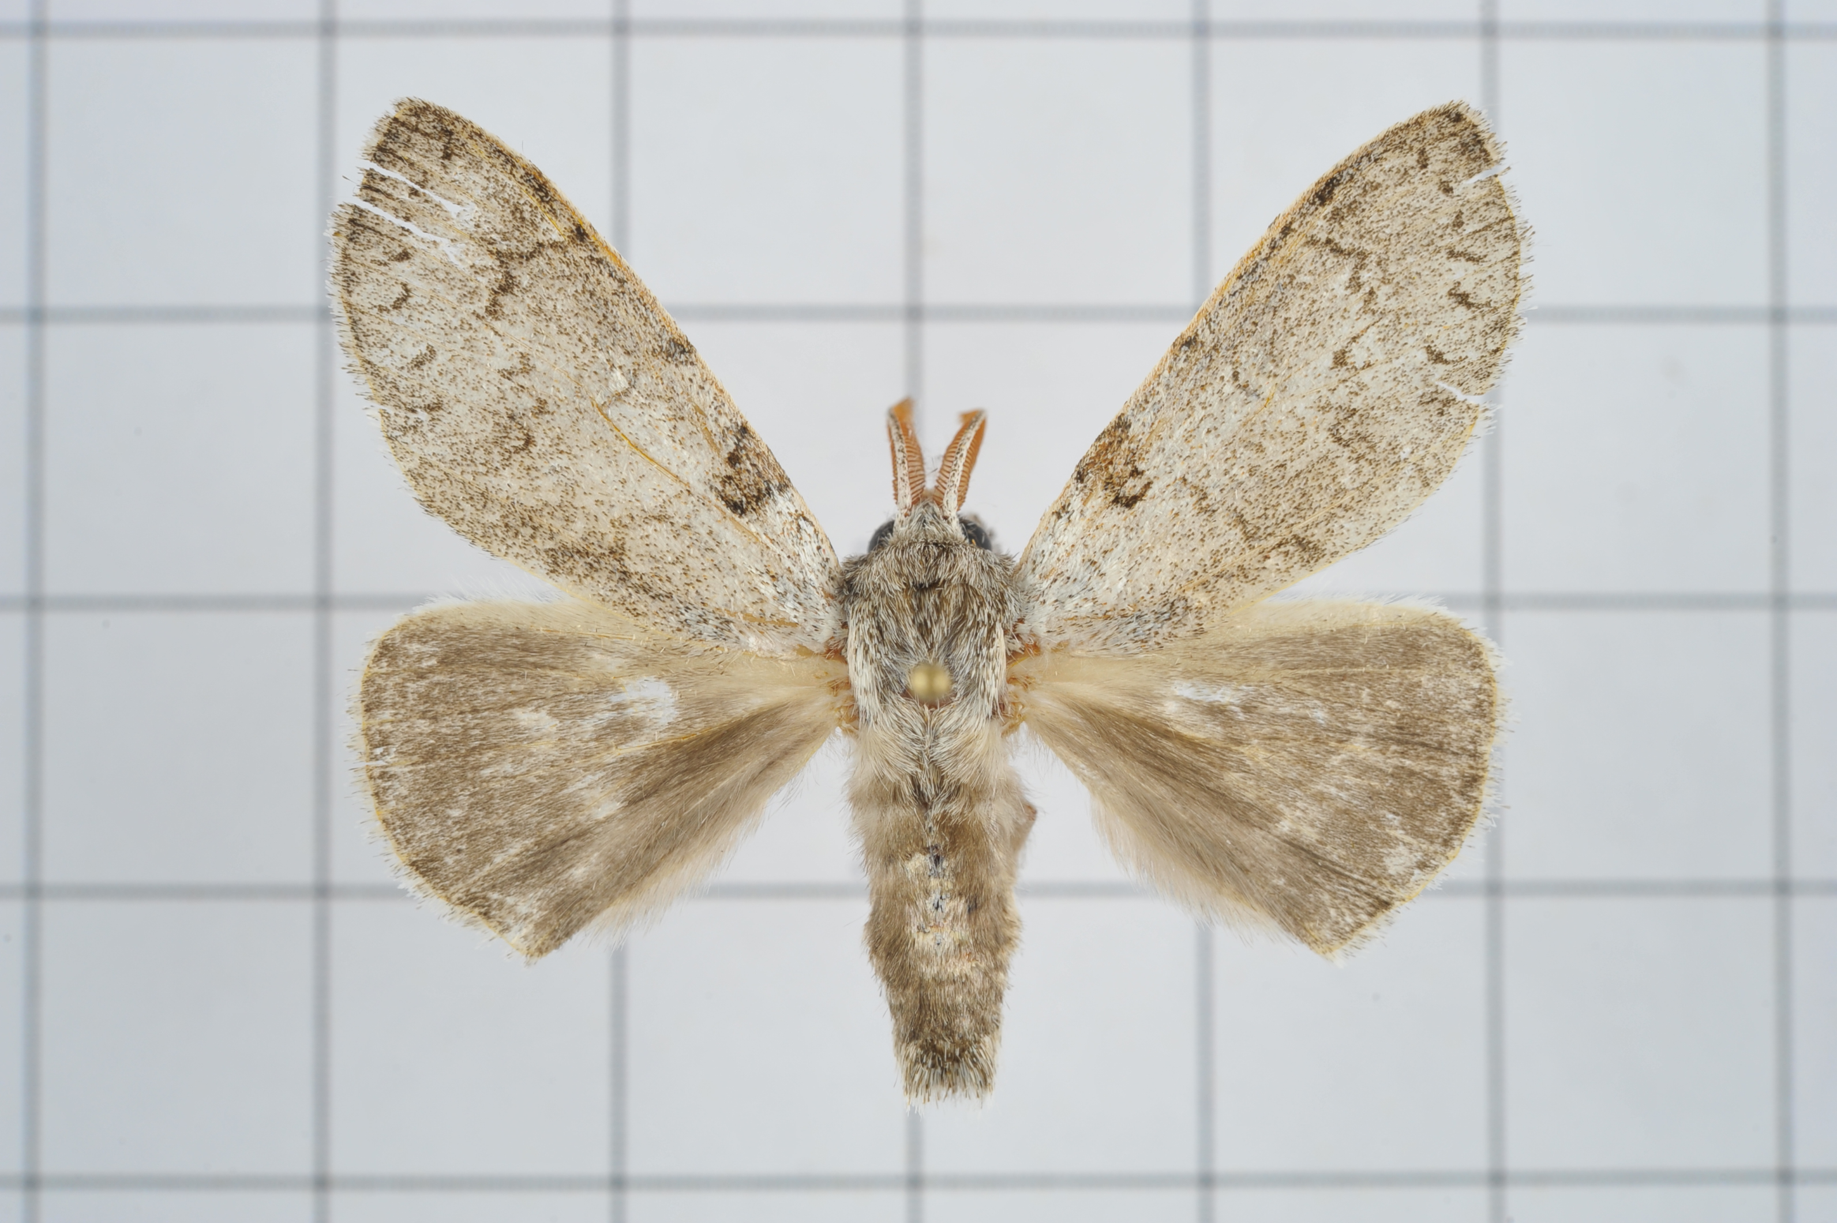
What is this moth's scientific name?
Calliteara postfusca
